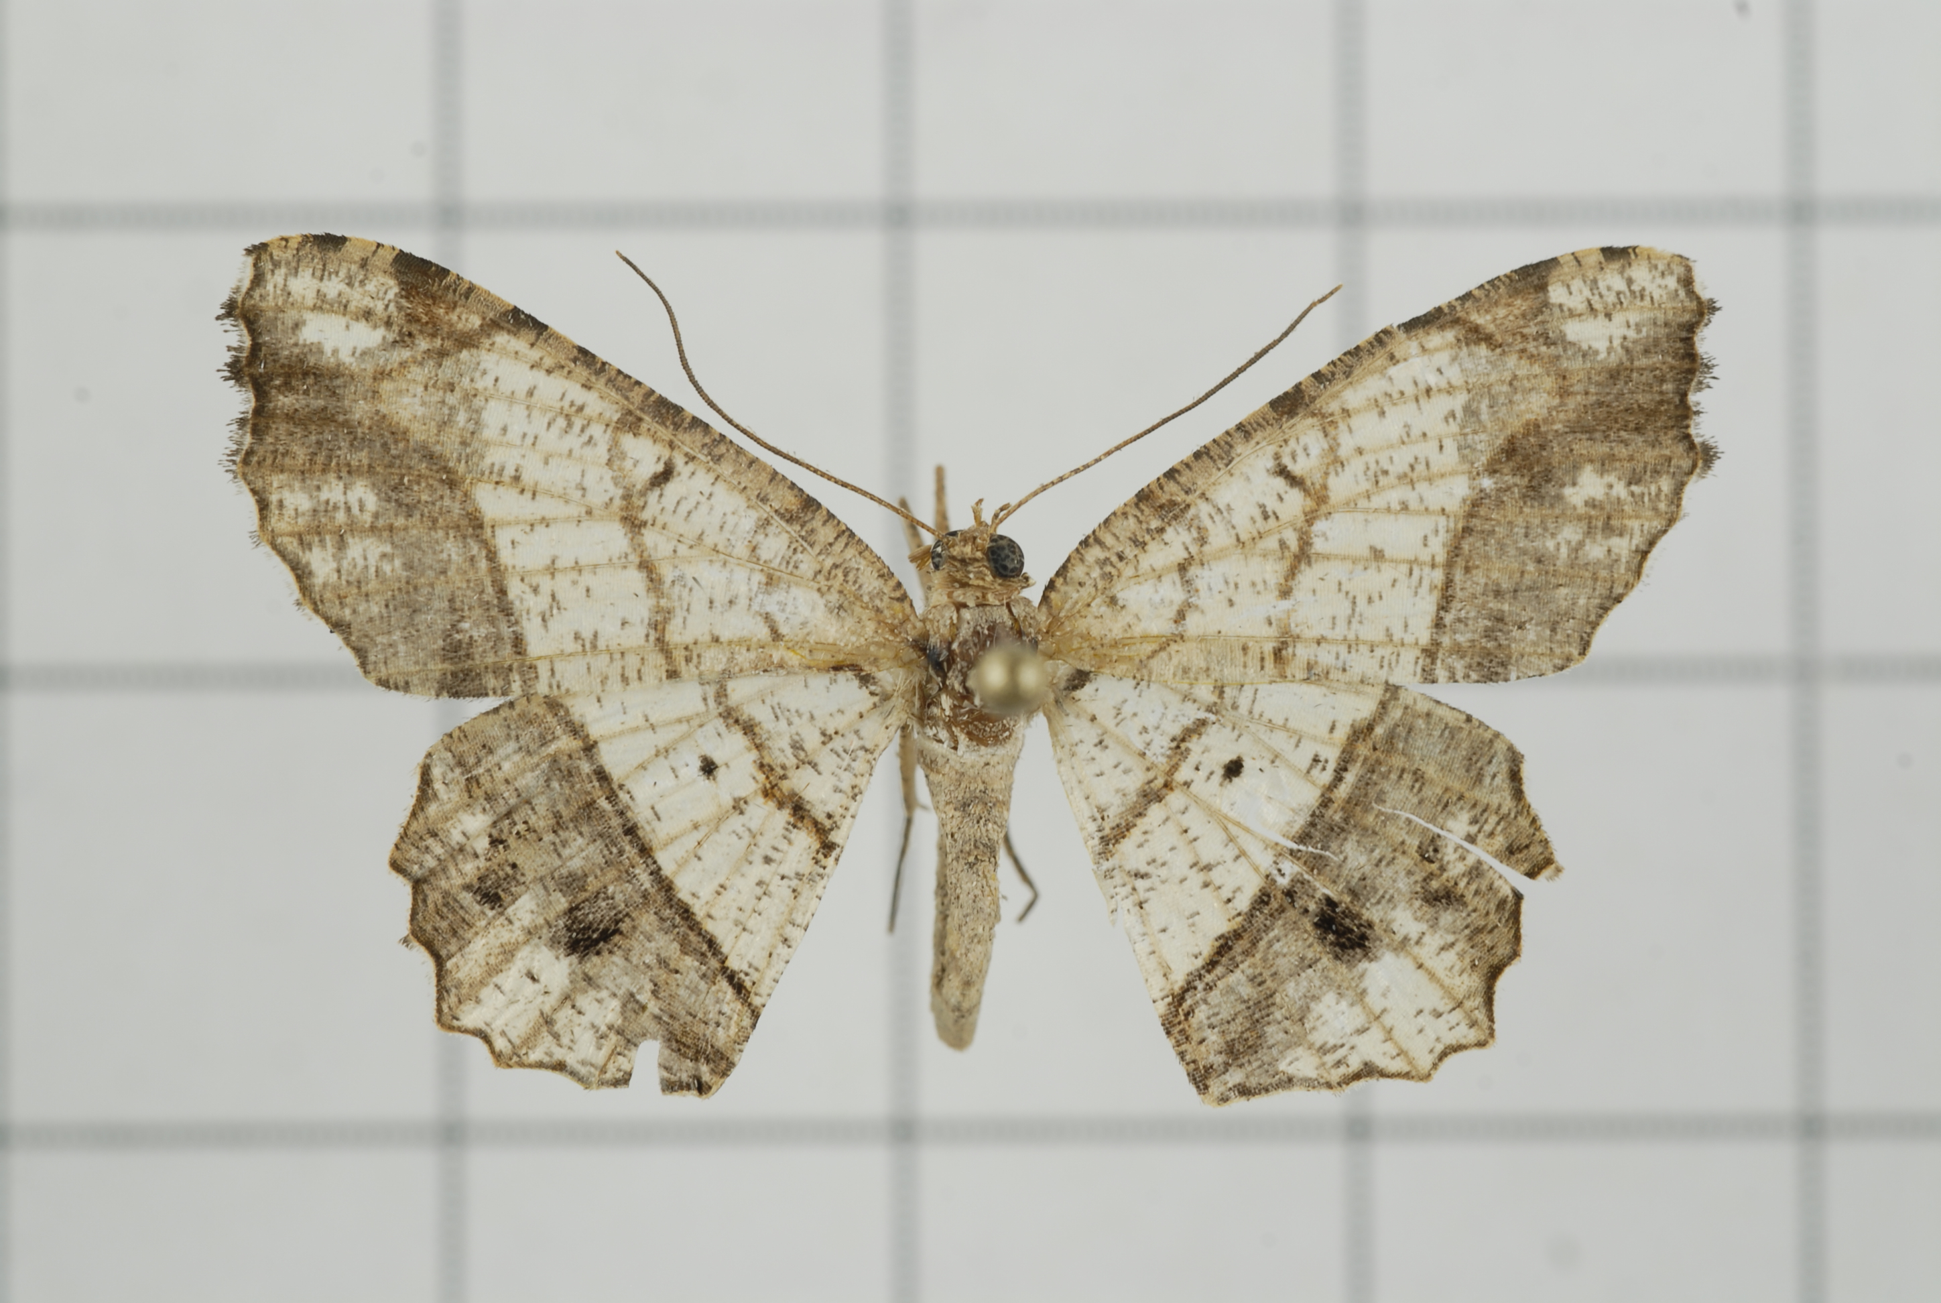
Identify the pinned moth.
Chiasmia intermediaria
